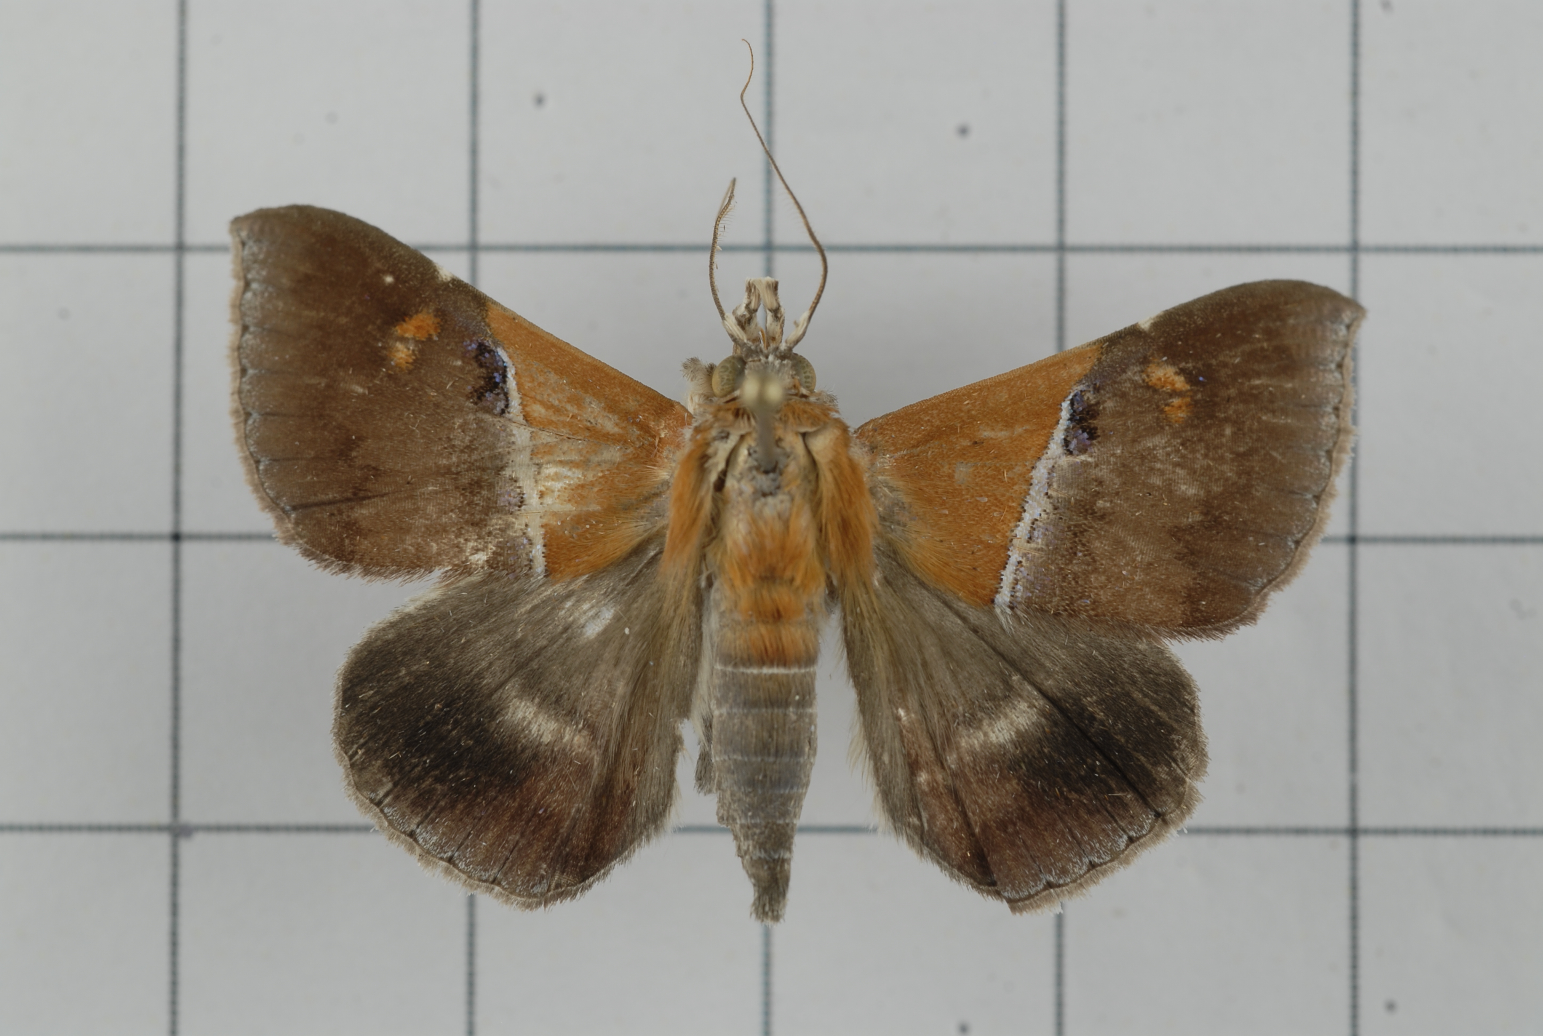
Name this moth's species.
Sympis rufibasis
